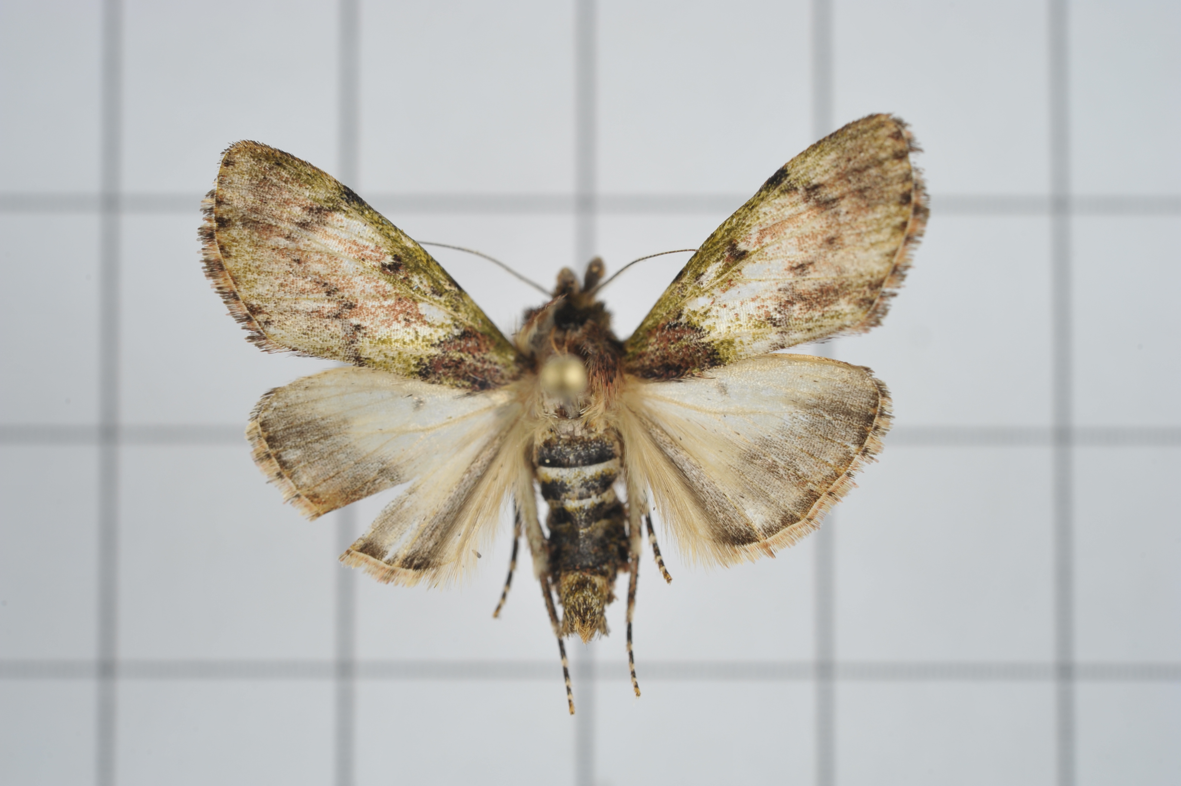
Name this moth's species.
Teliphasa nubilosa
